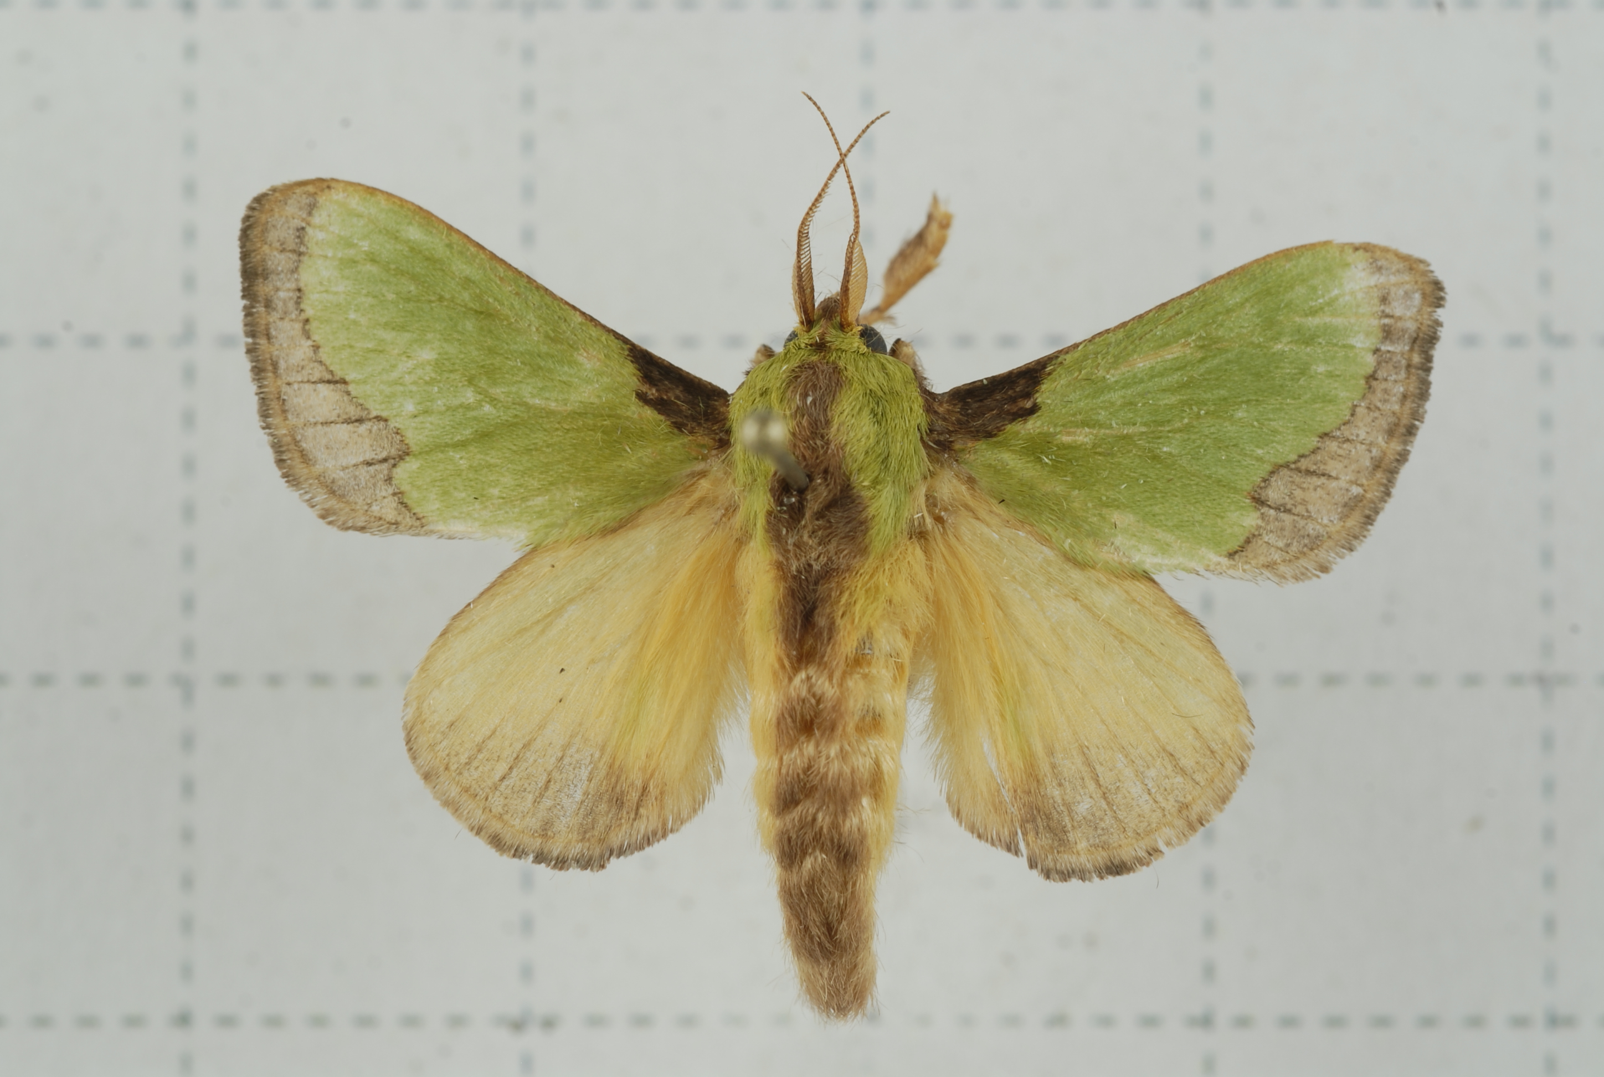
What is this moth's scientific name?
Parasa pastoralis
